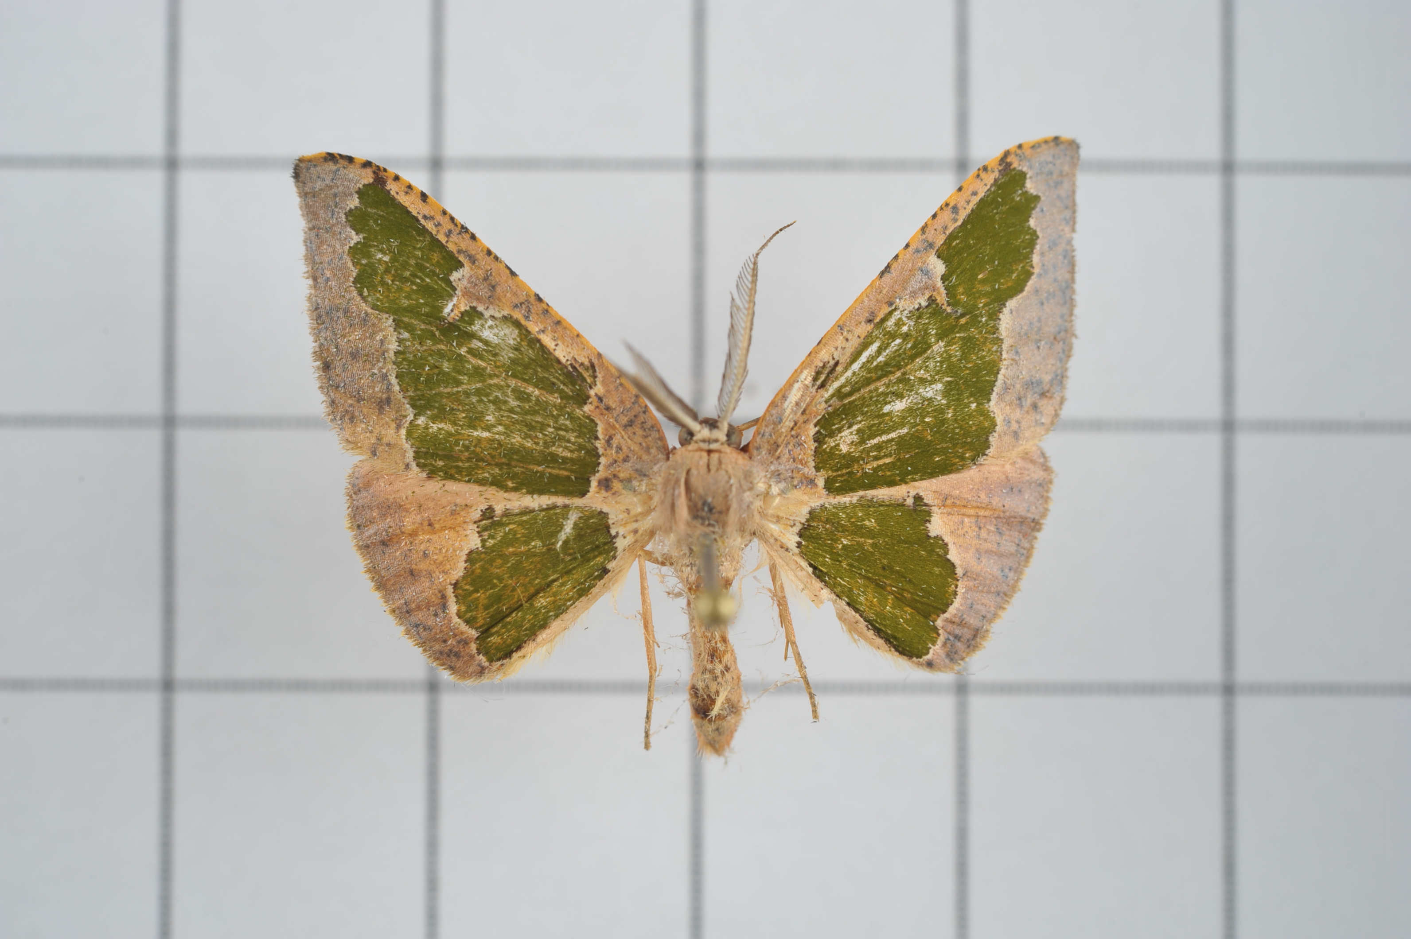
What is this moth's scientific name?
Celenna festivaria formosensis
